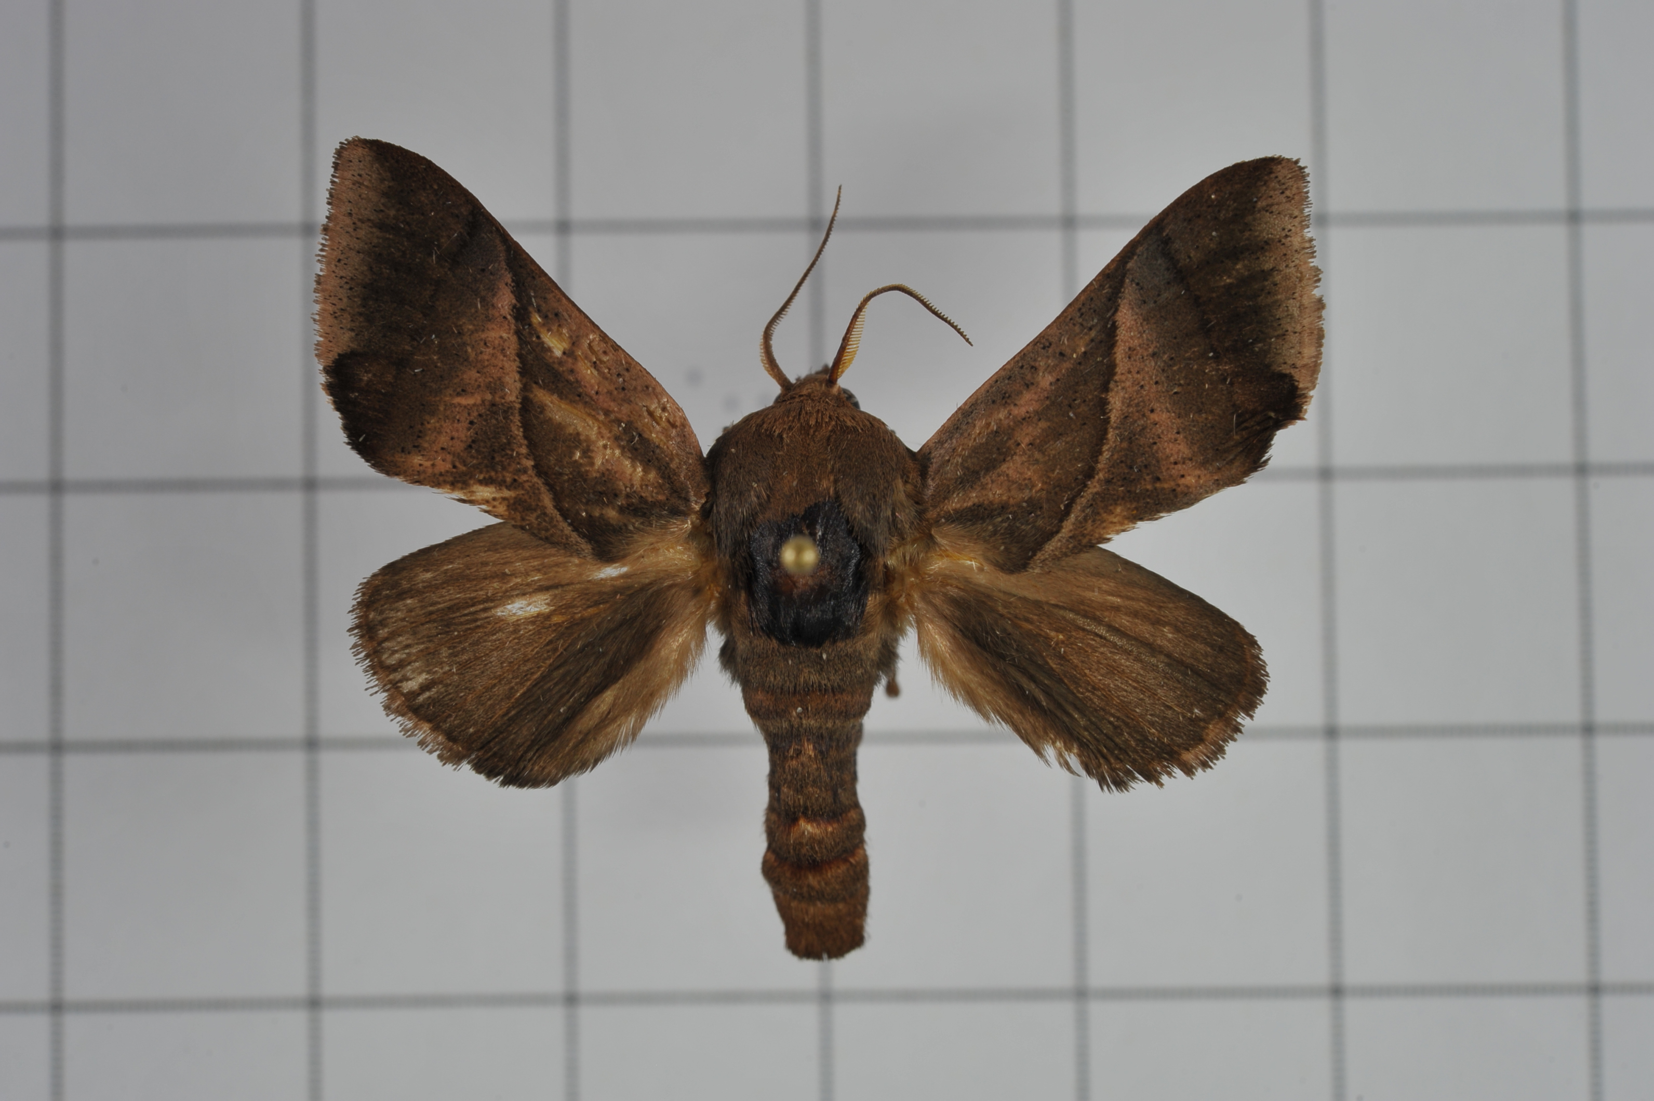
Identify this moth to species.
Setora postornata
